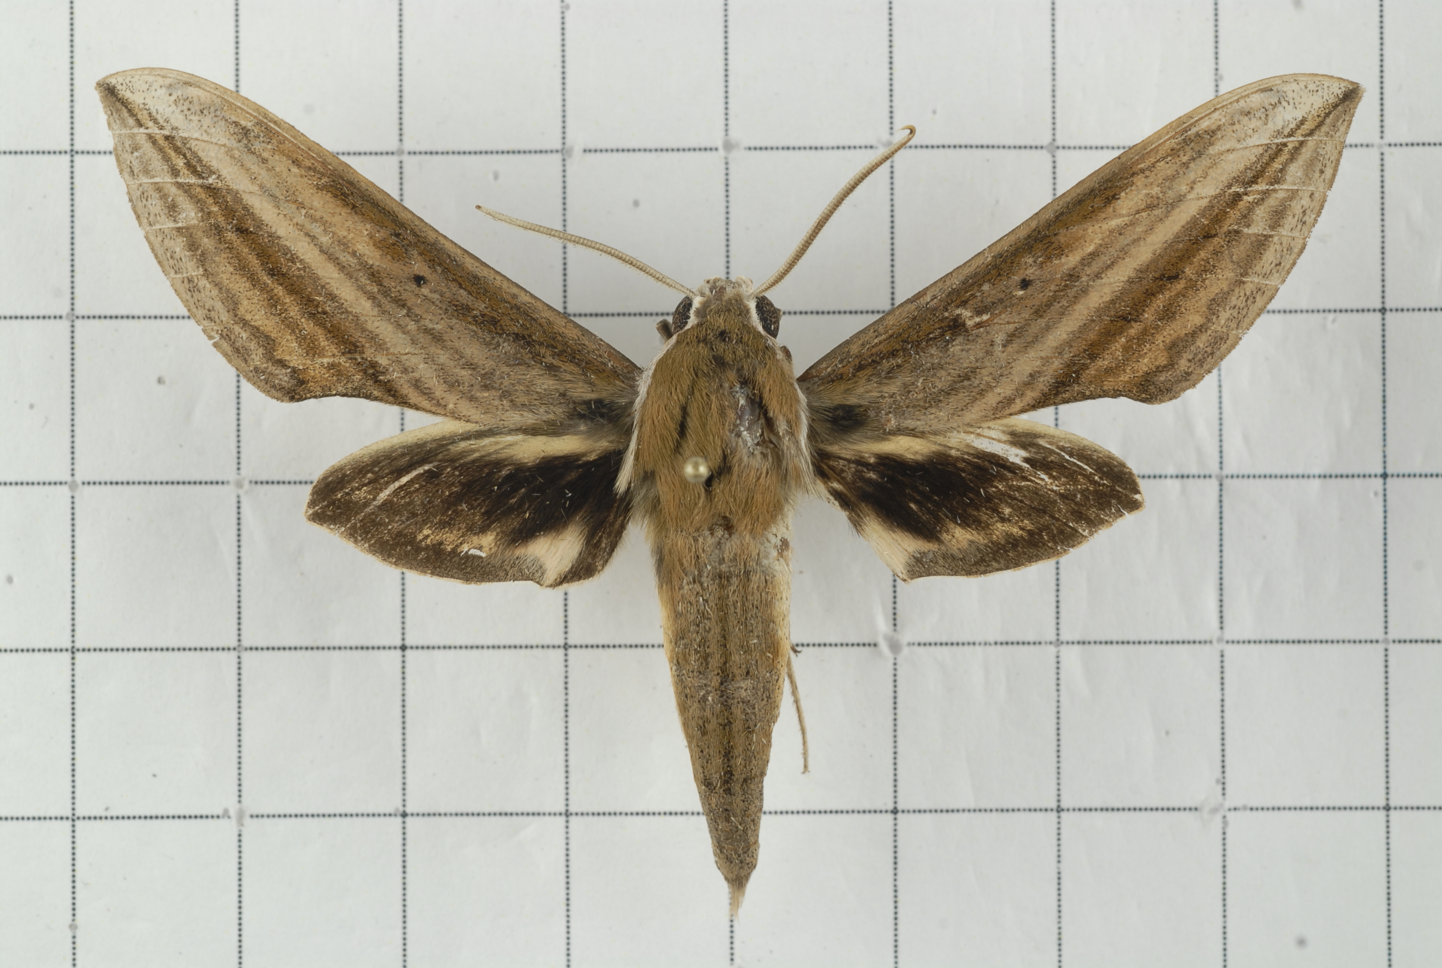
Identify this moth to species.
Cechetra minor
